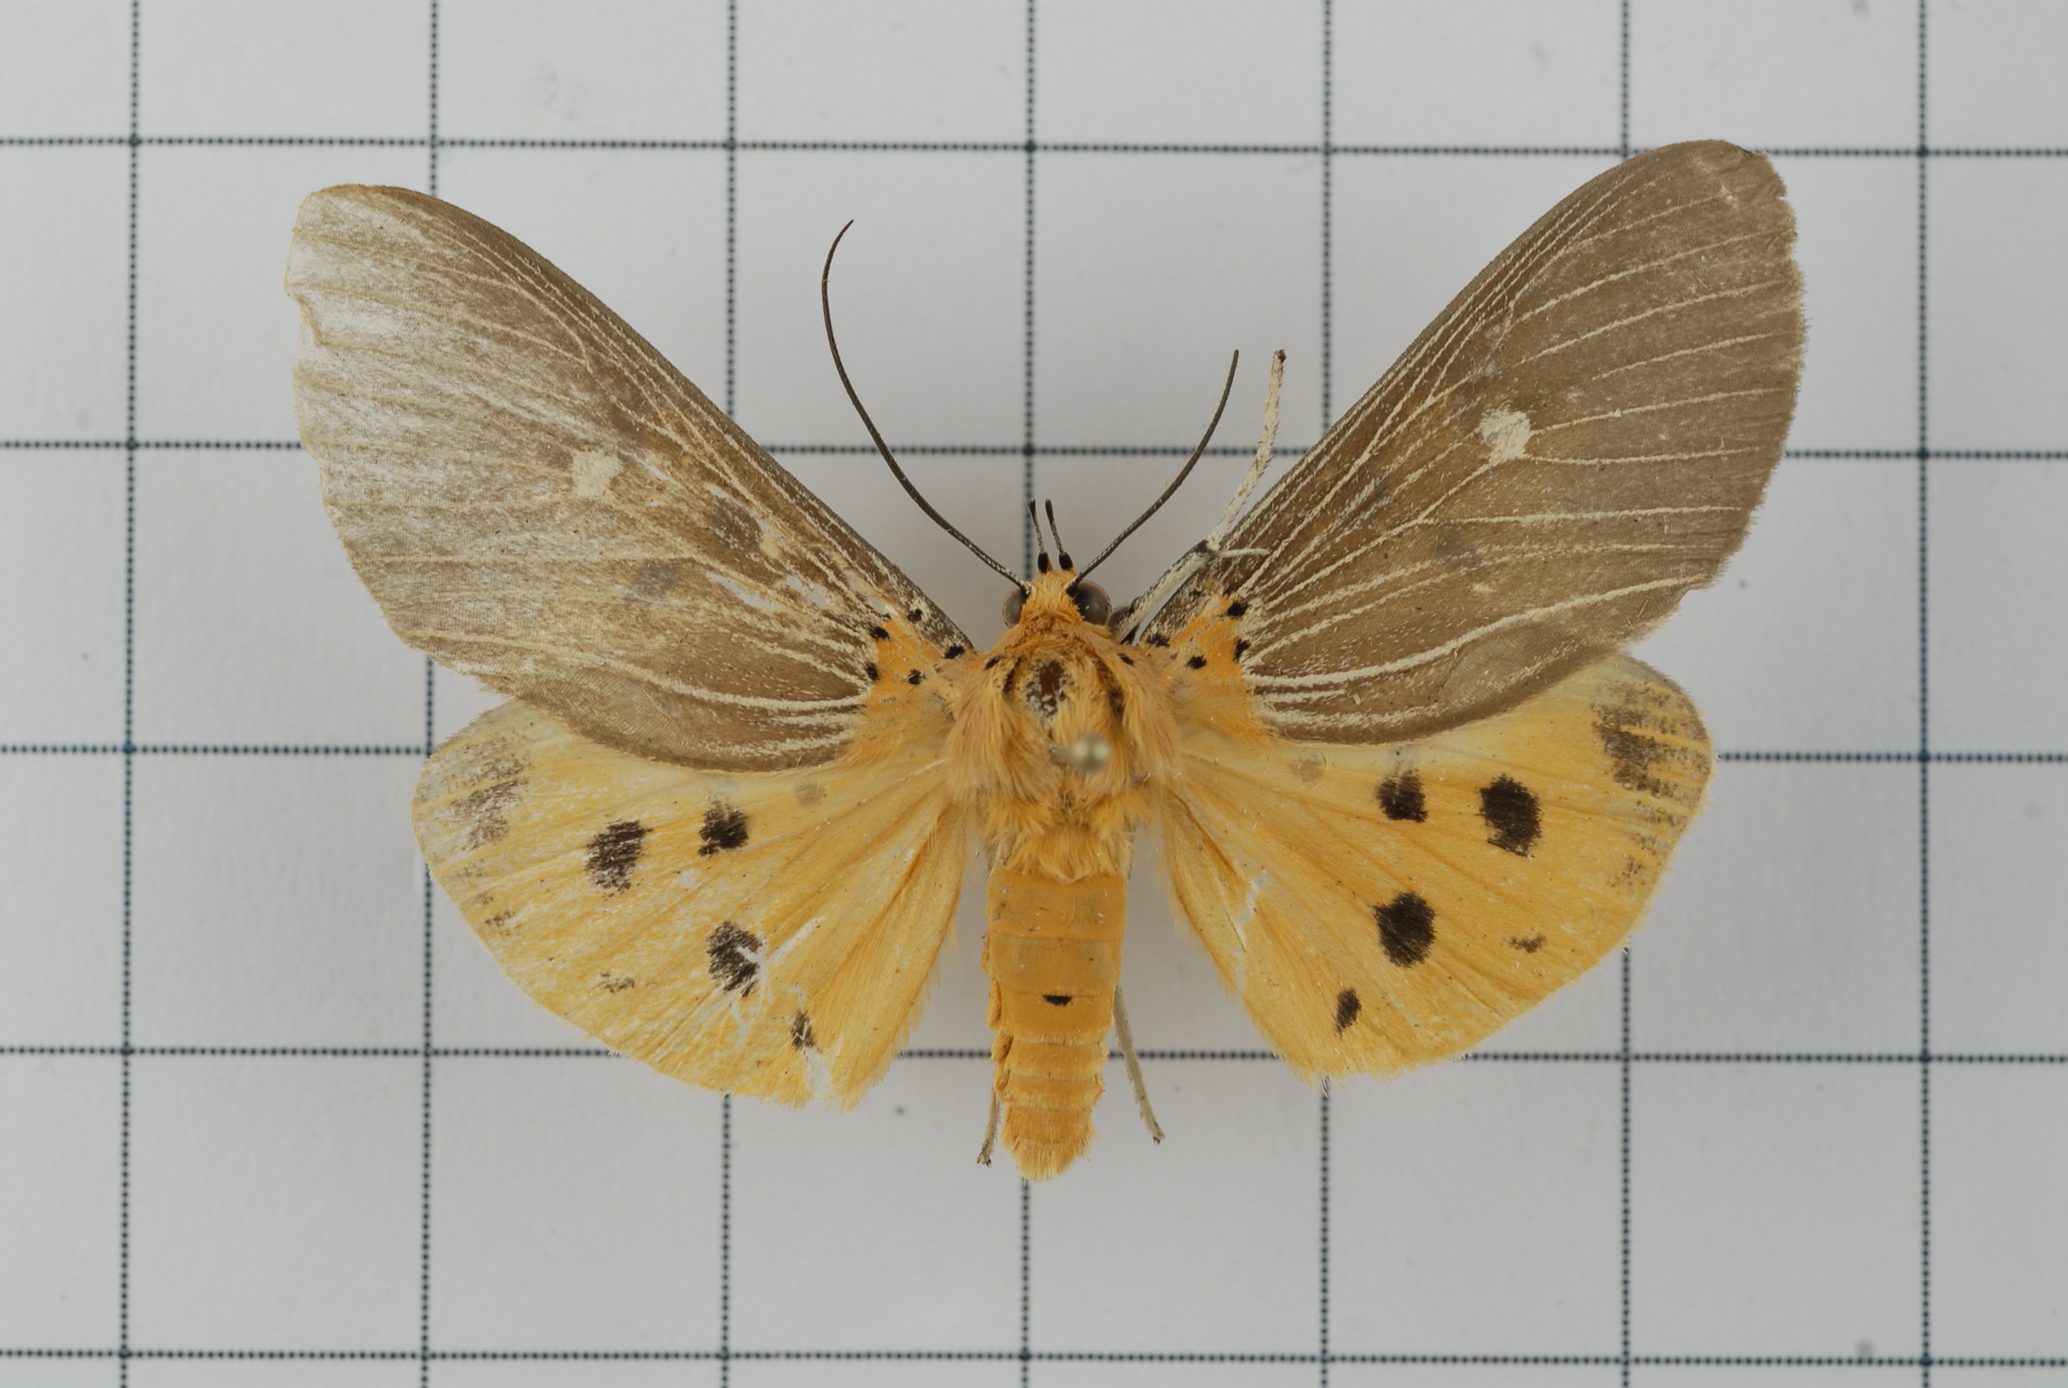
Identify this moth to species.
Asota caricae
